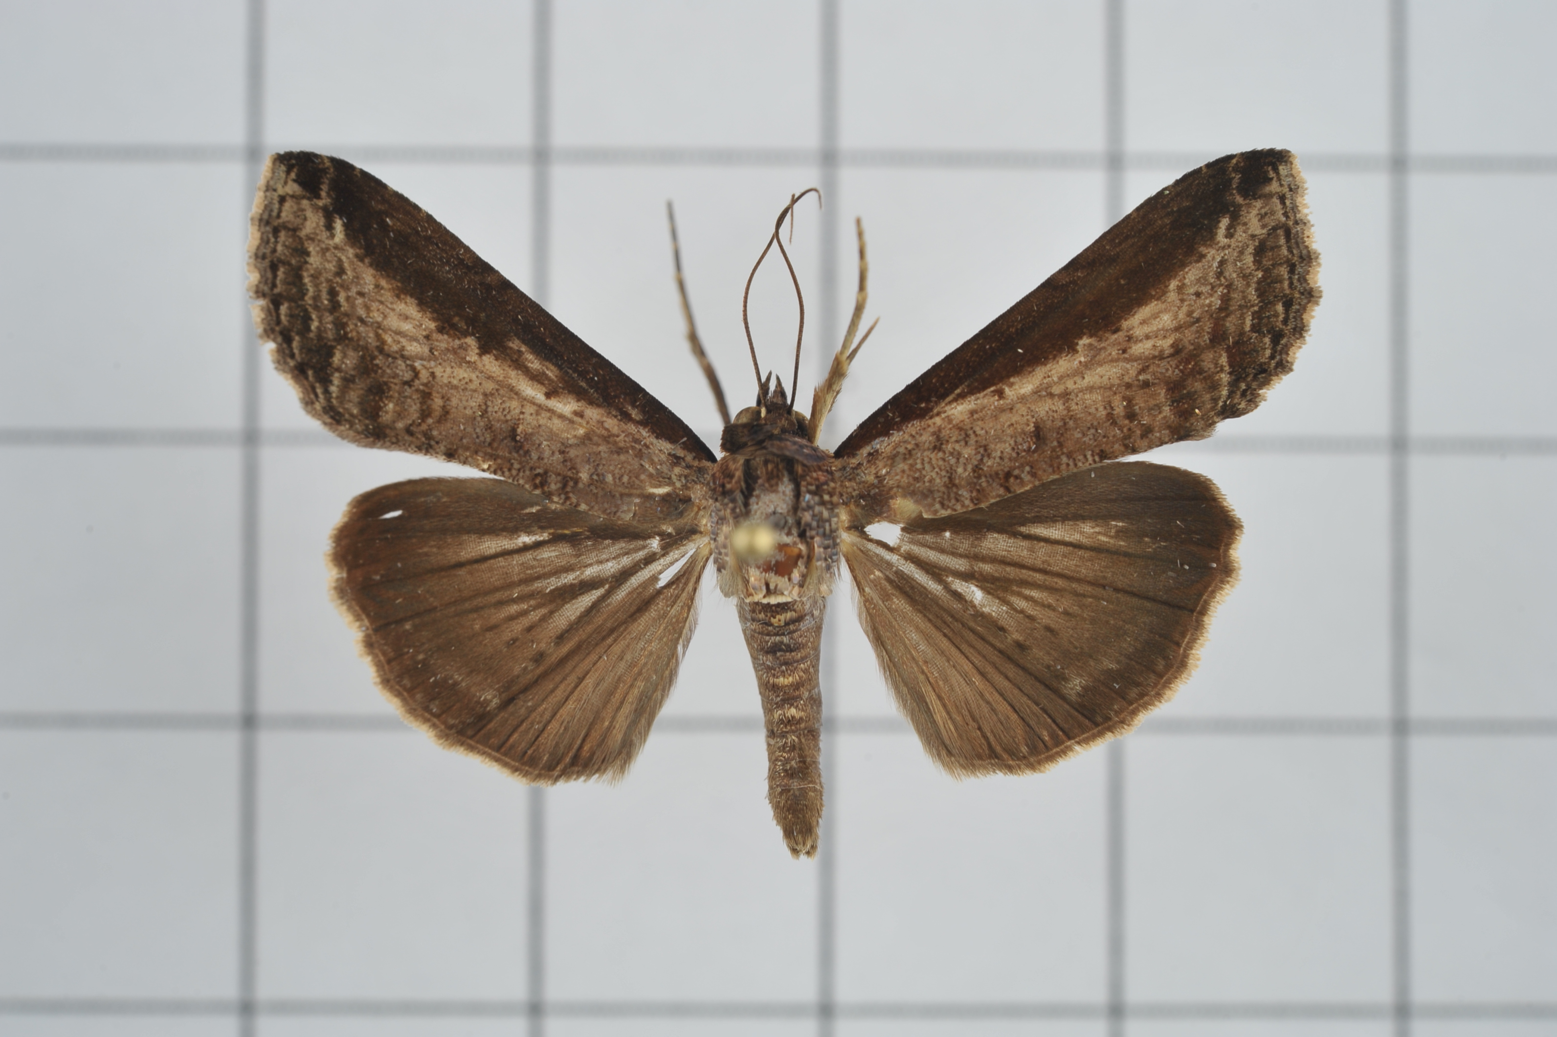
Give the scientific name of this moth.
Lophoptera squammigera
